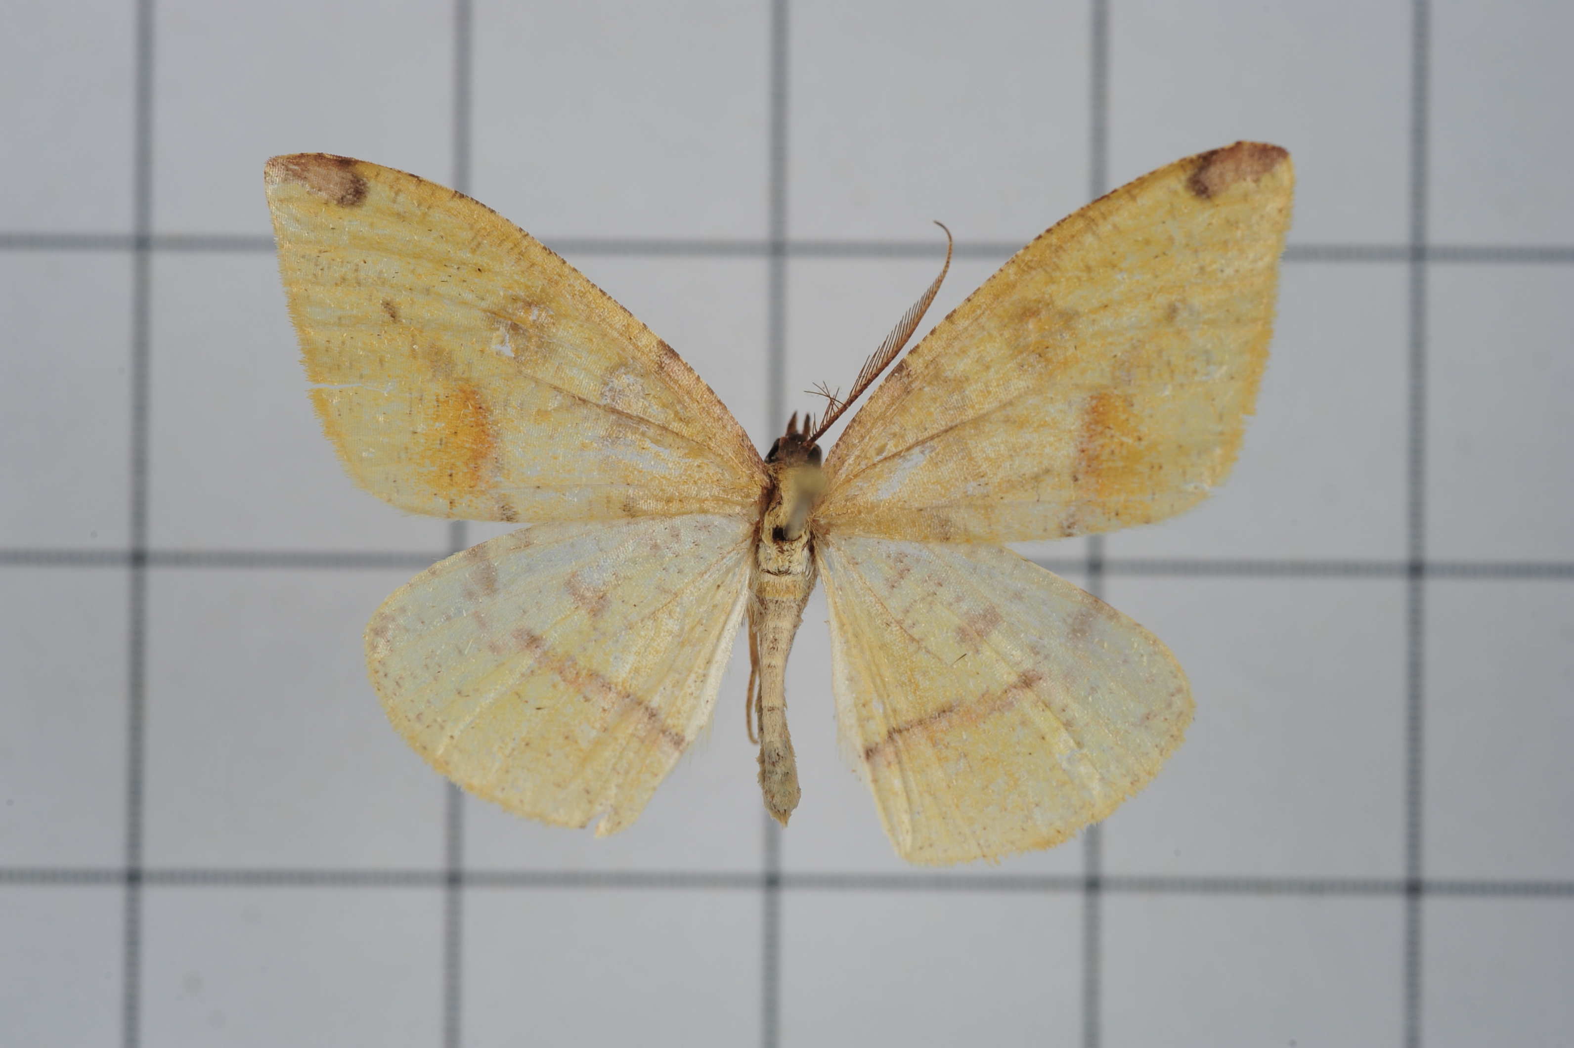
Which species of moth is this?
Heterolocha satoi
